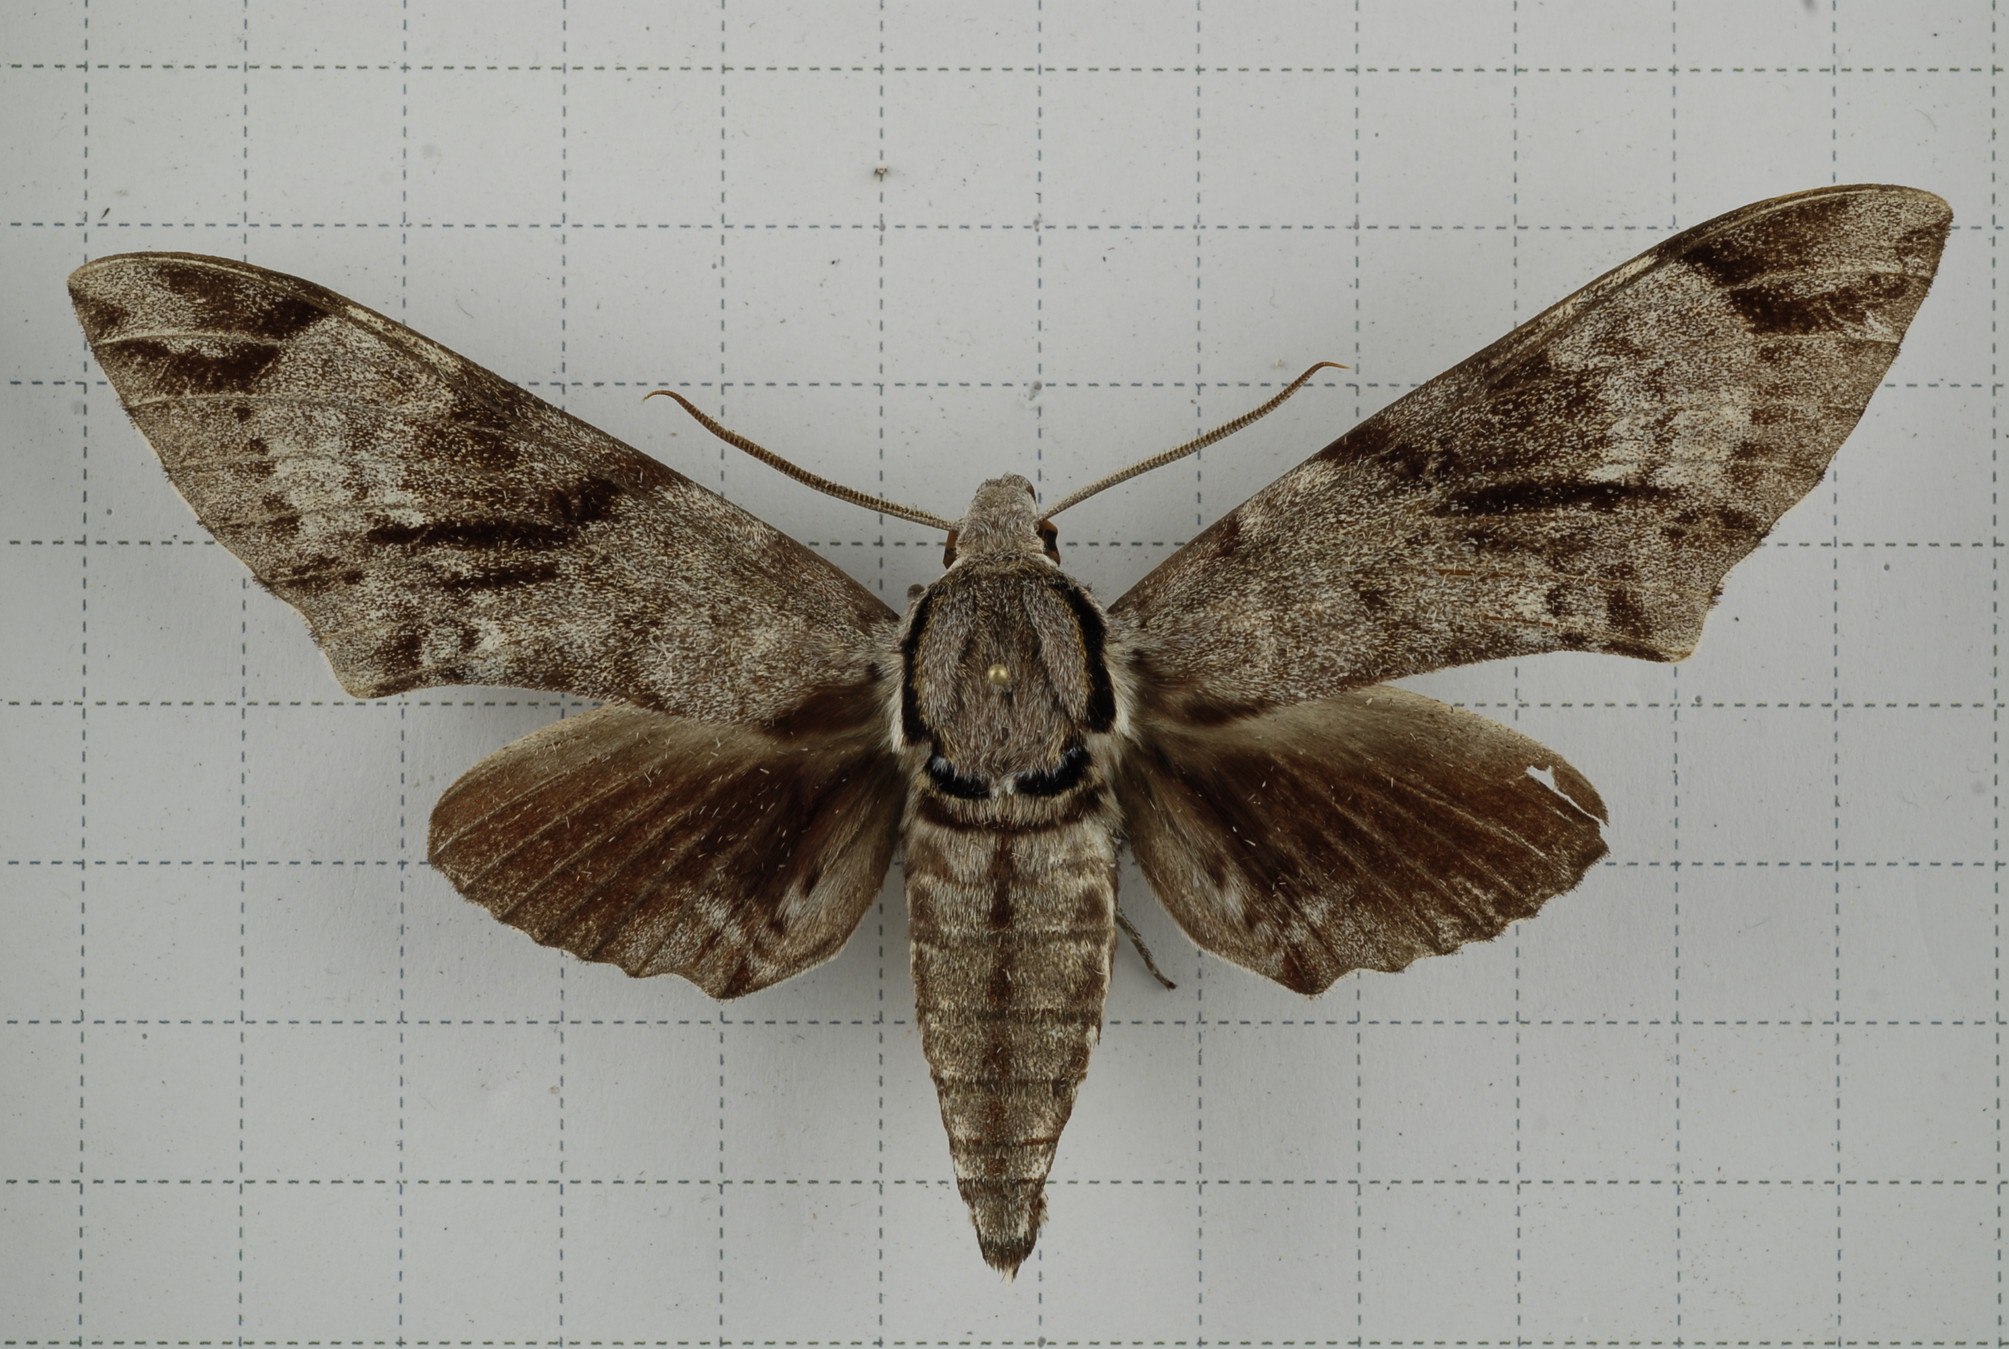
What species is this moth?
Notonagemia analis analis
